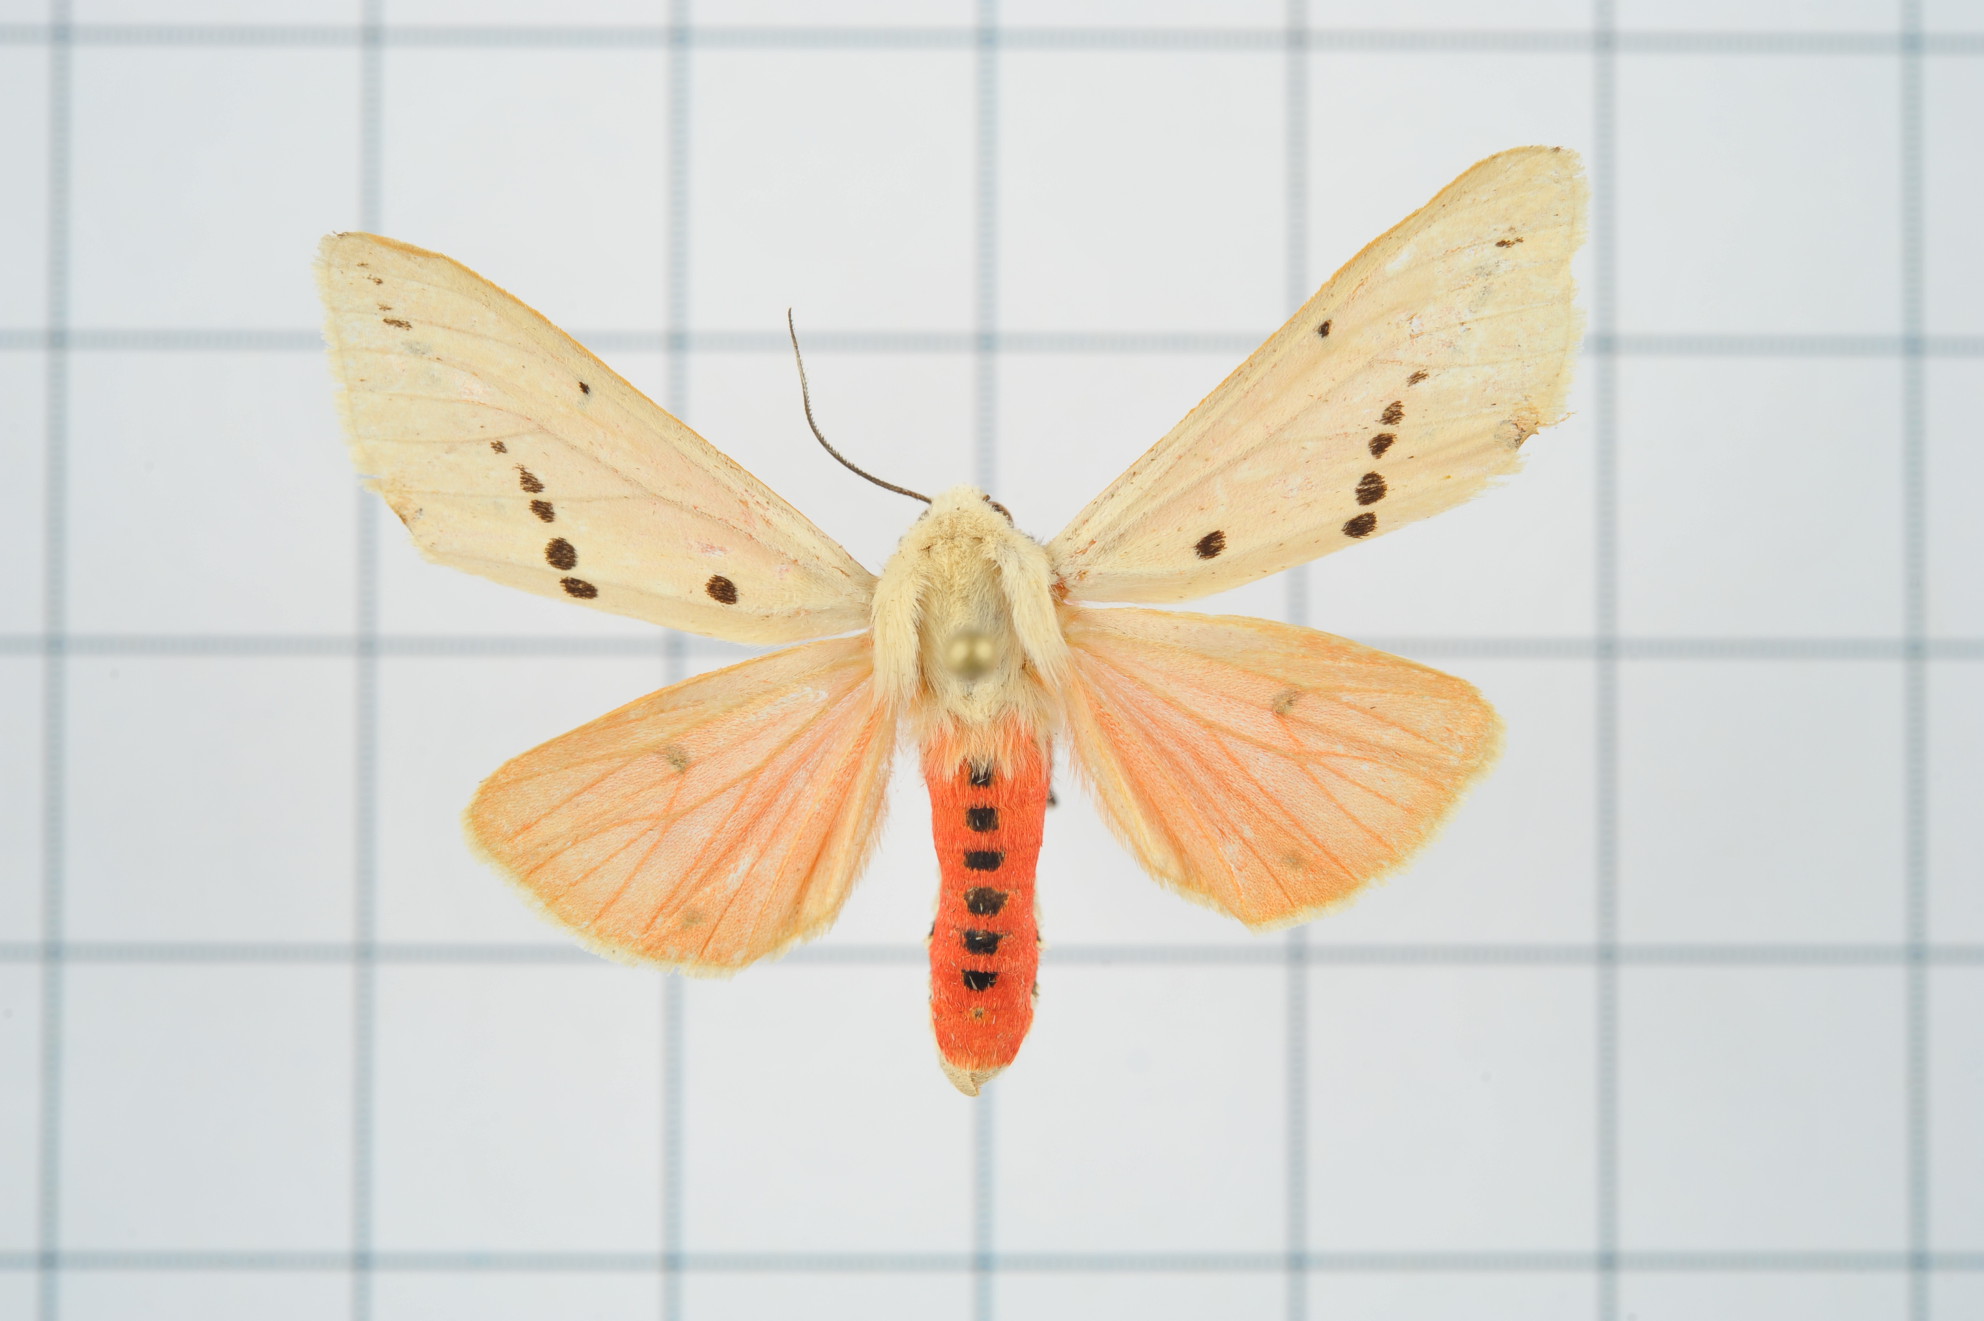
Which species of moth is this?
Spilarctia subcarnea
